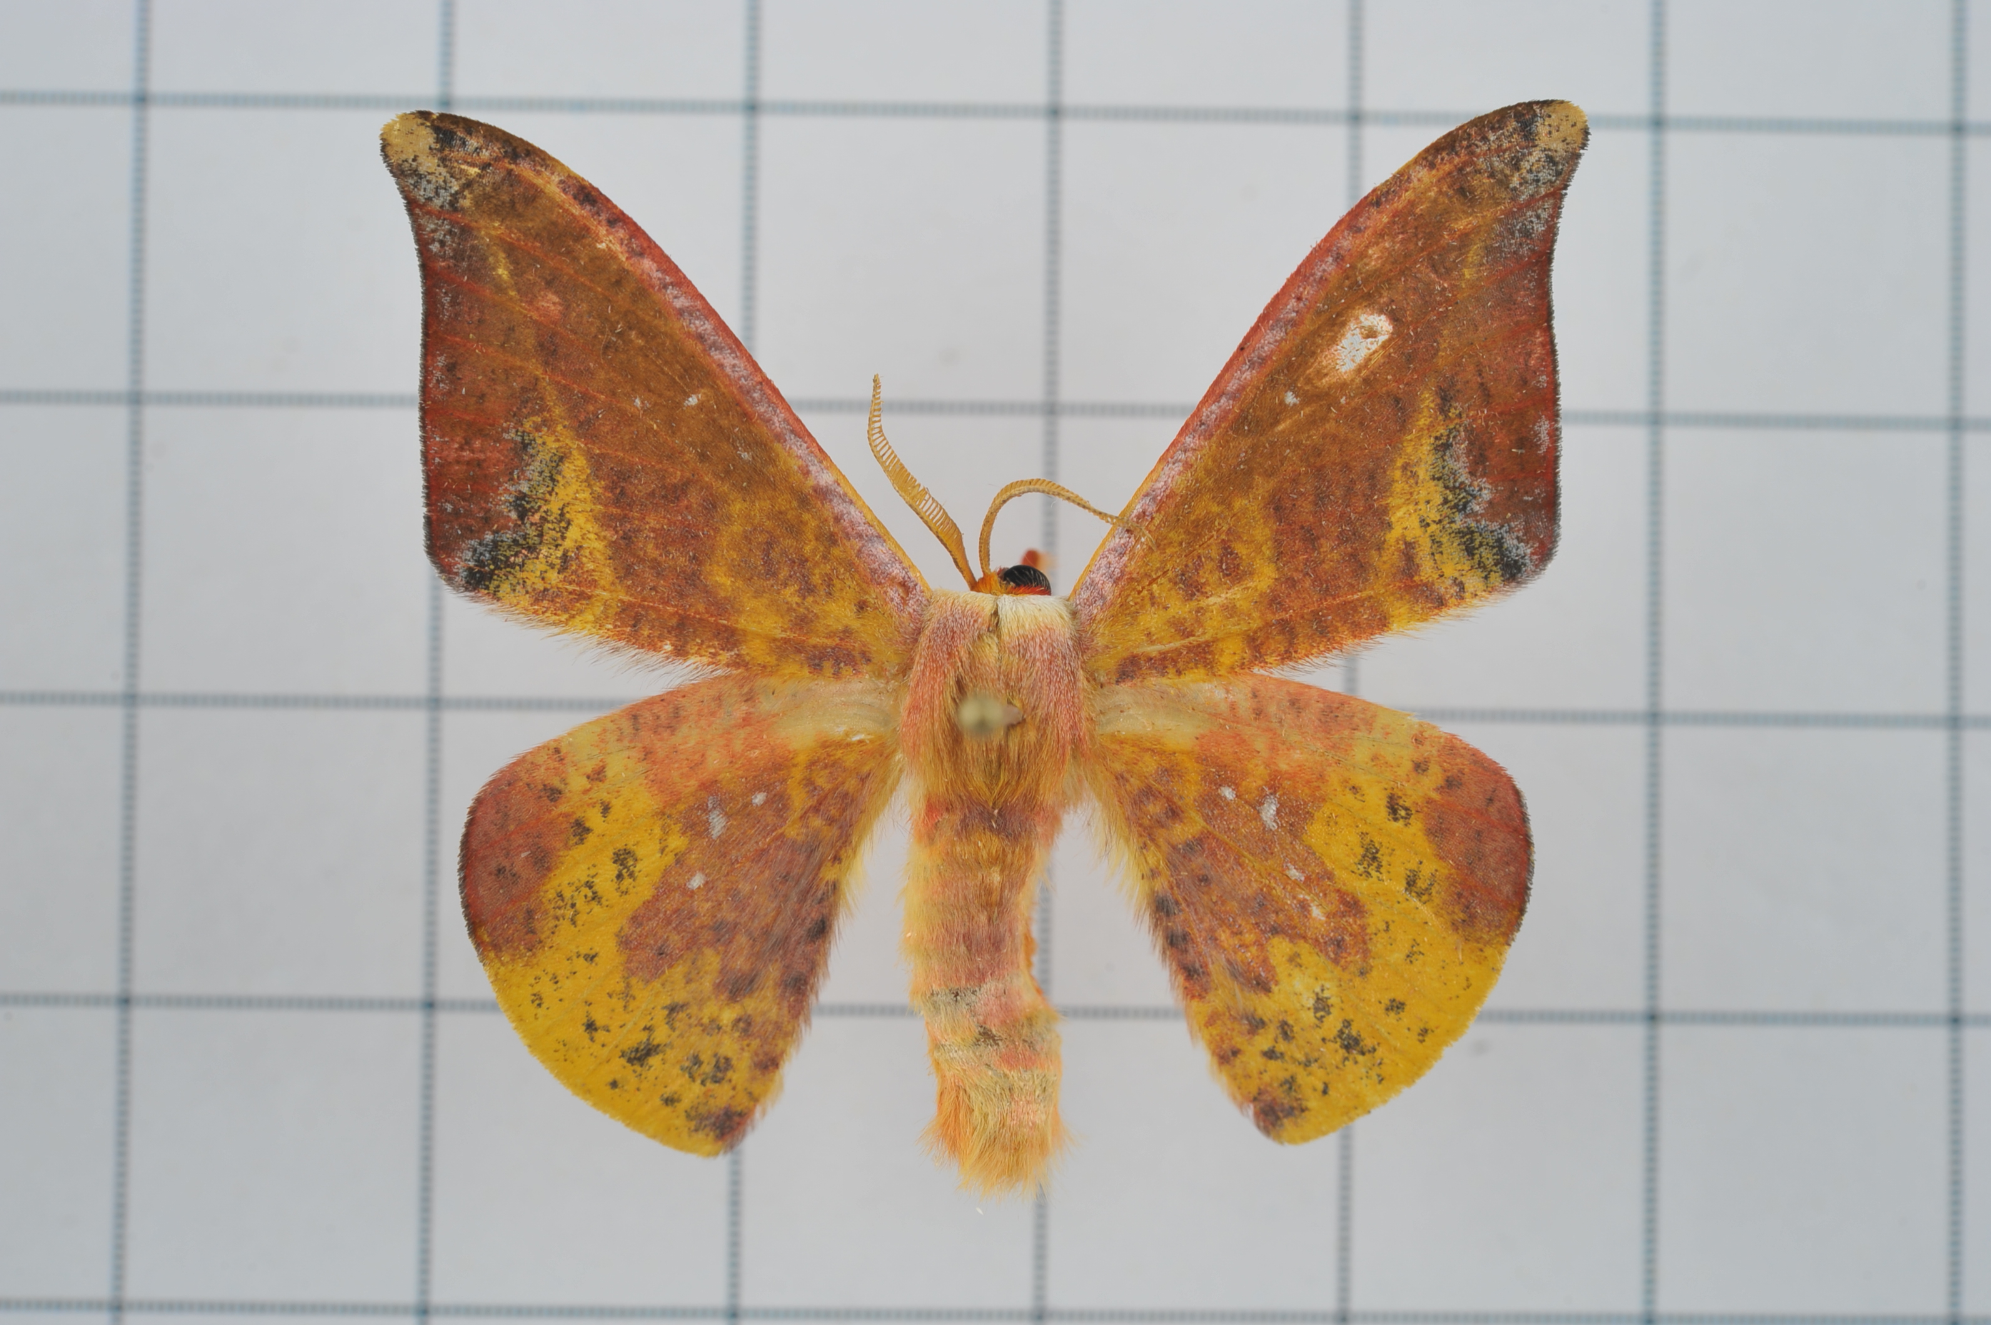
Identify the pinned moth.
Oreta fuscopurpurea
